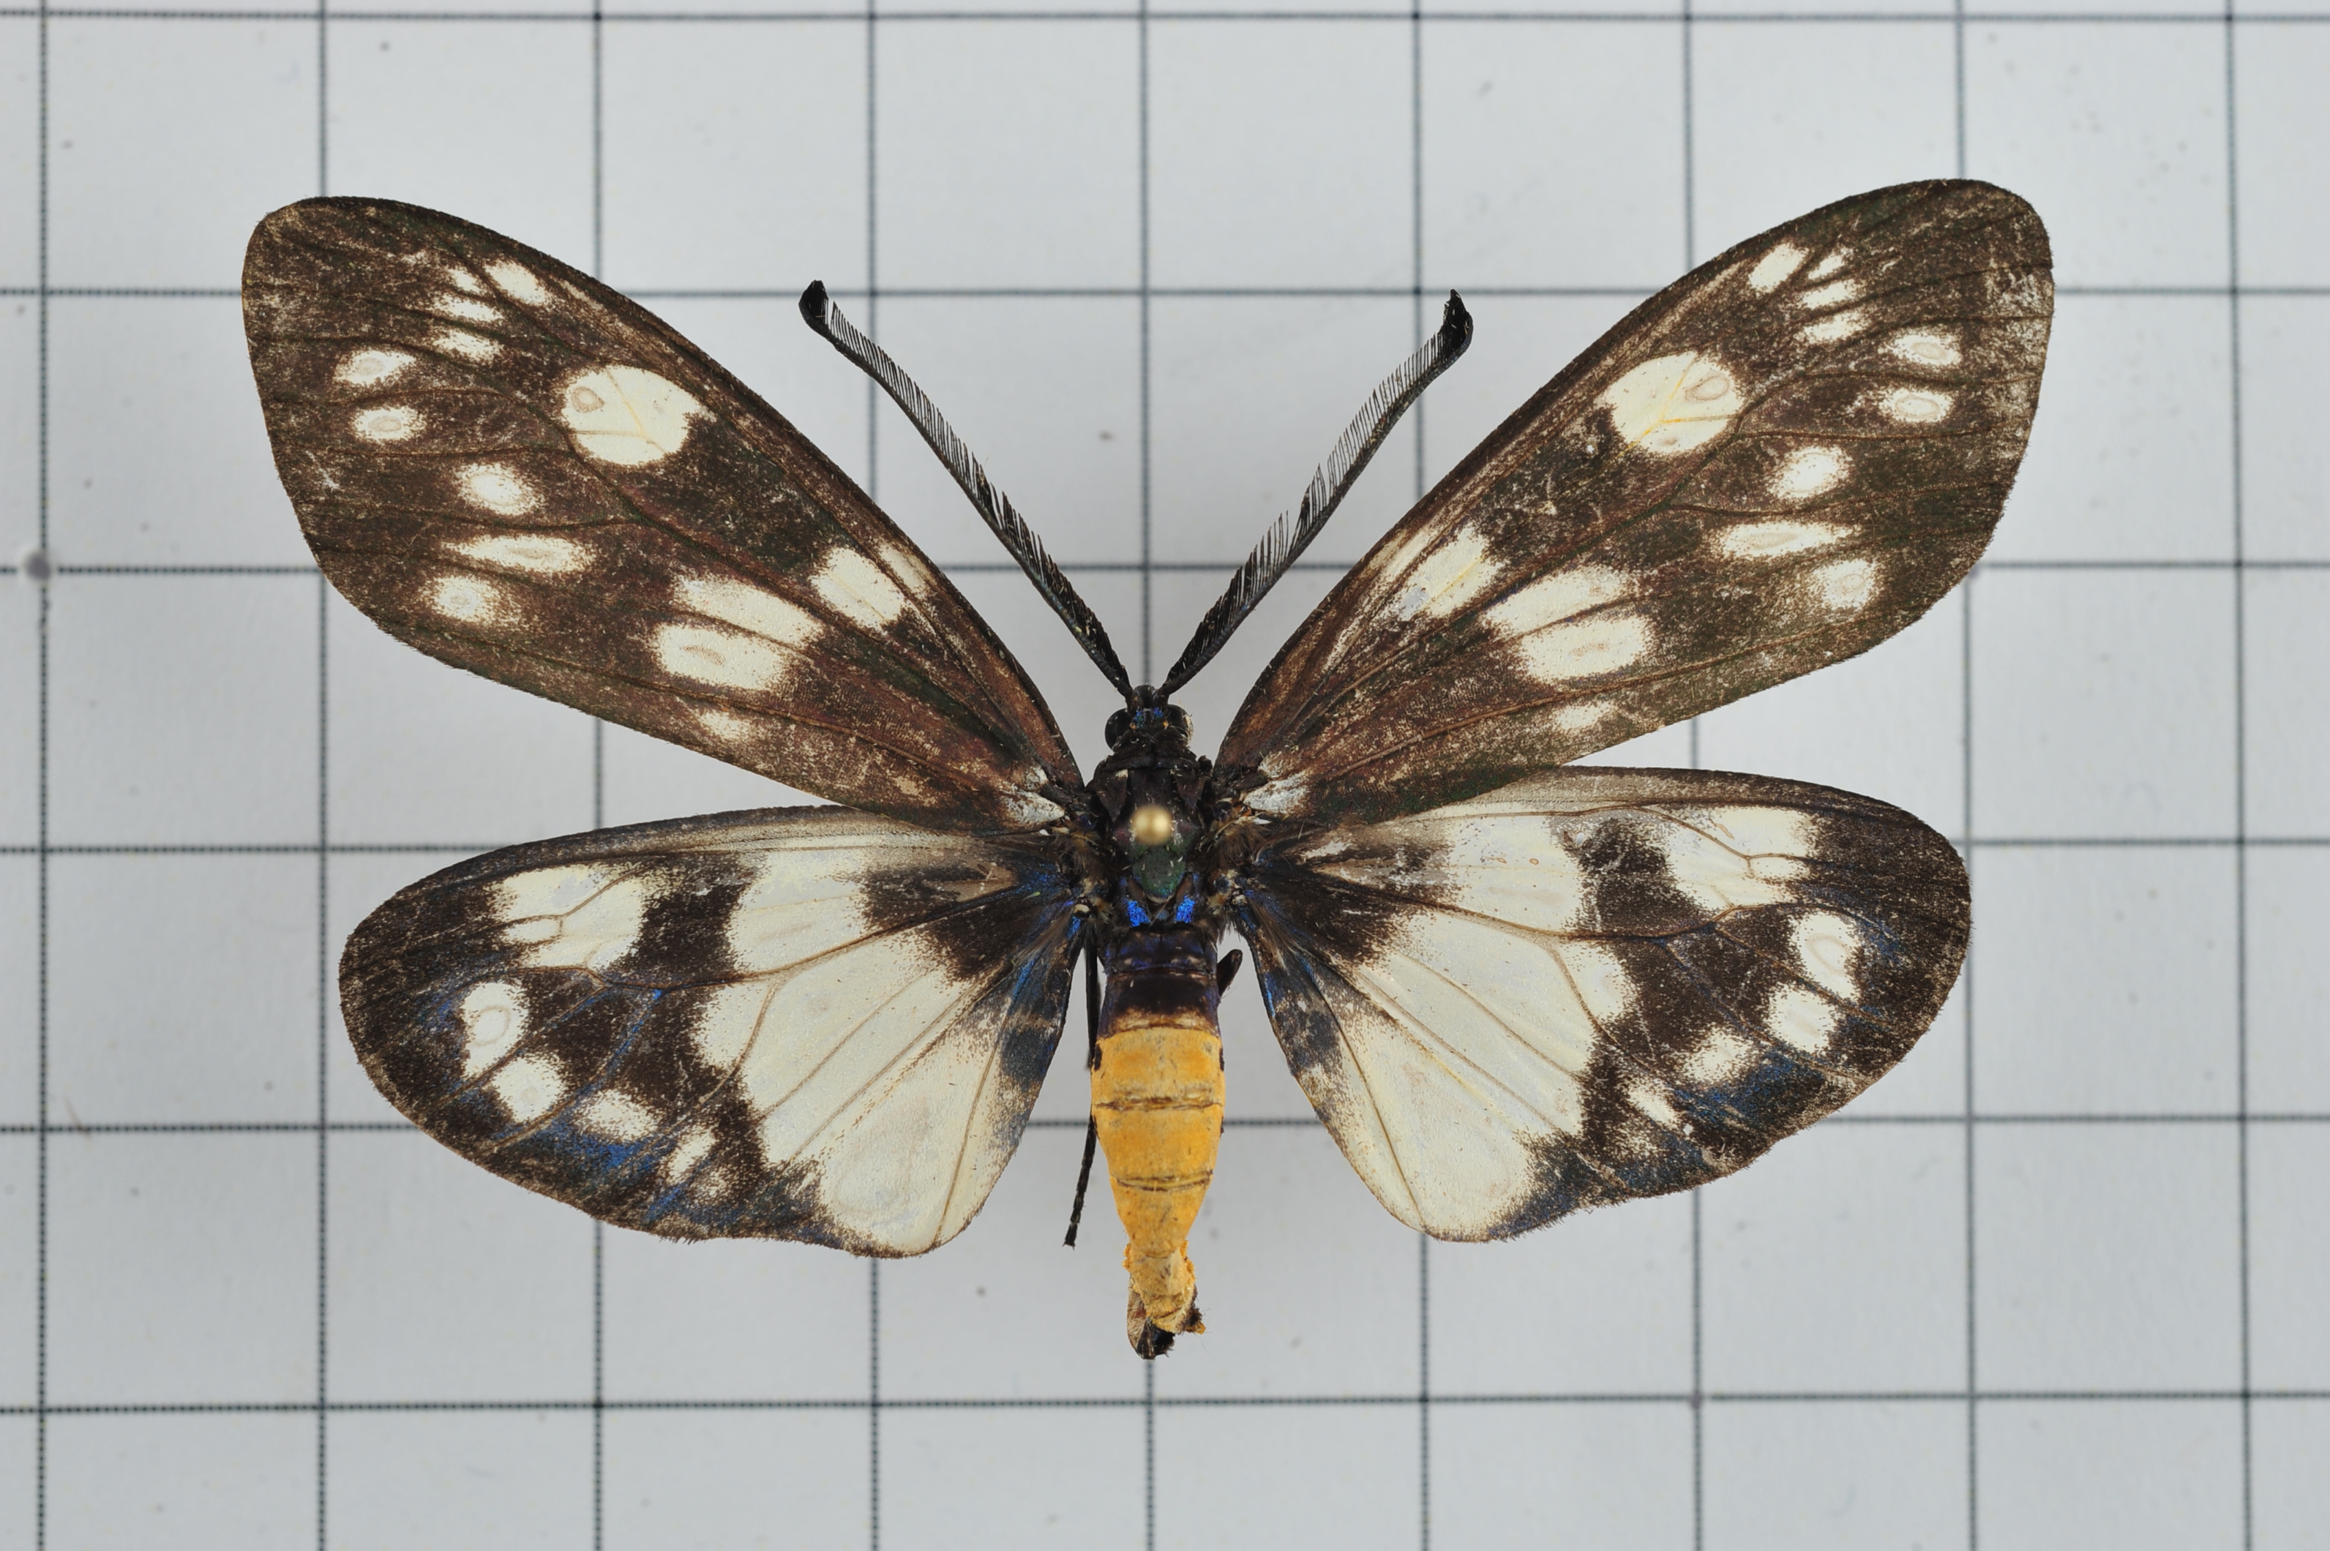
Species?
Eterusia aedea formosana
